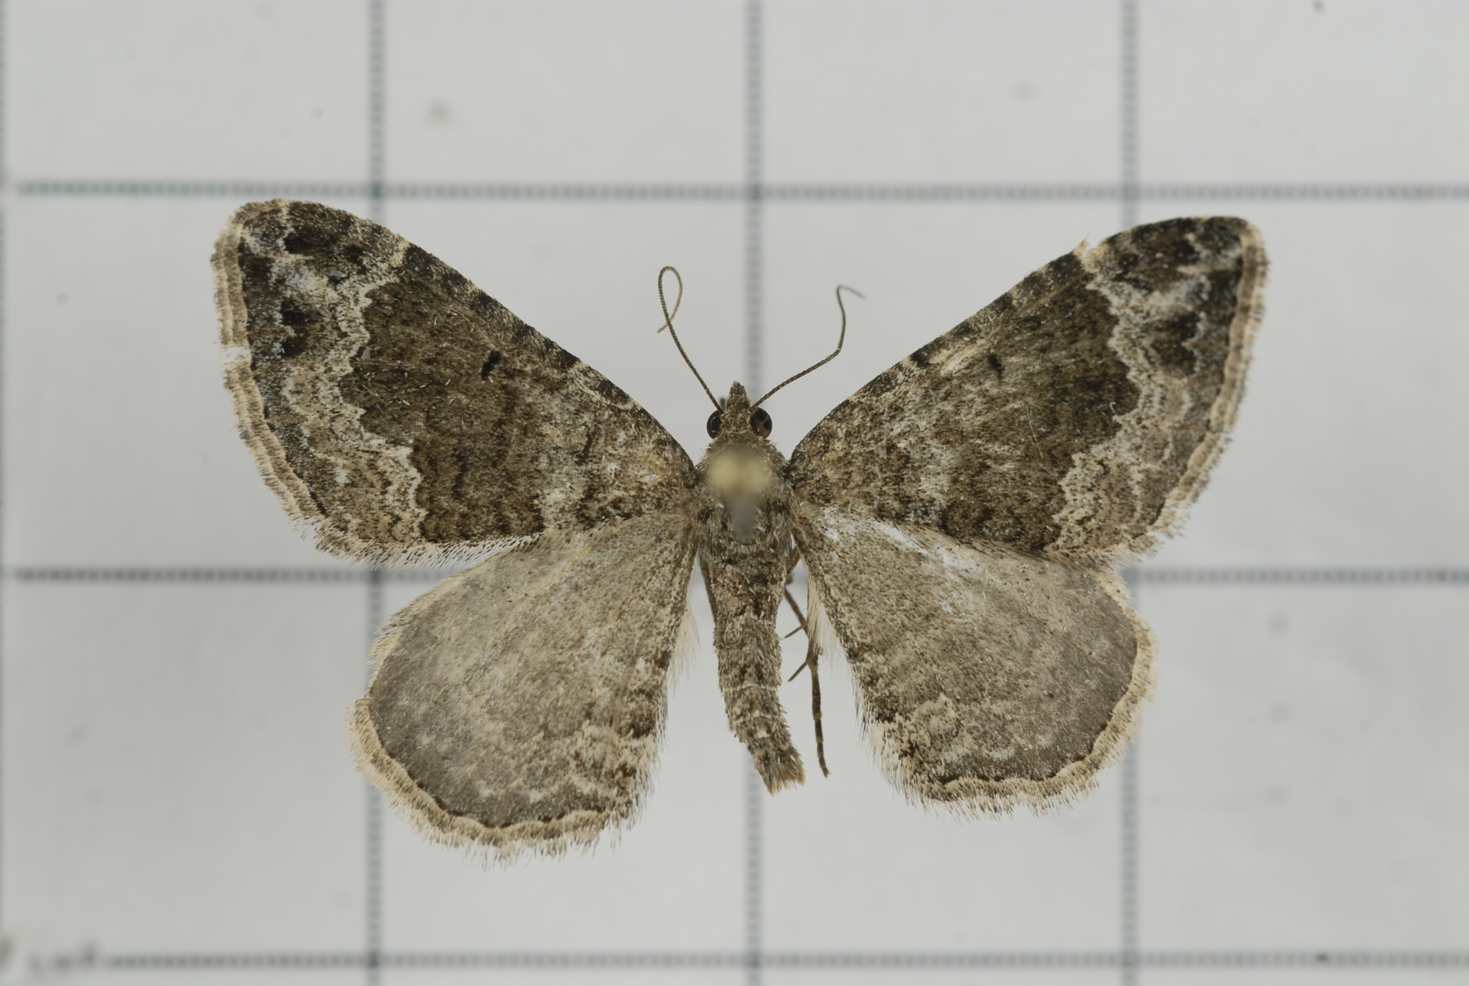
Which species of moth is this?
Xanthorhoe saturata
